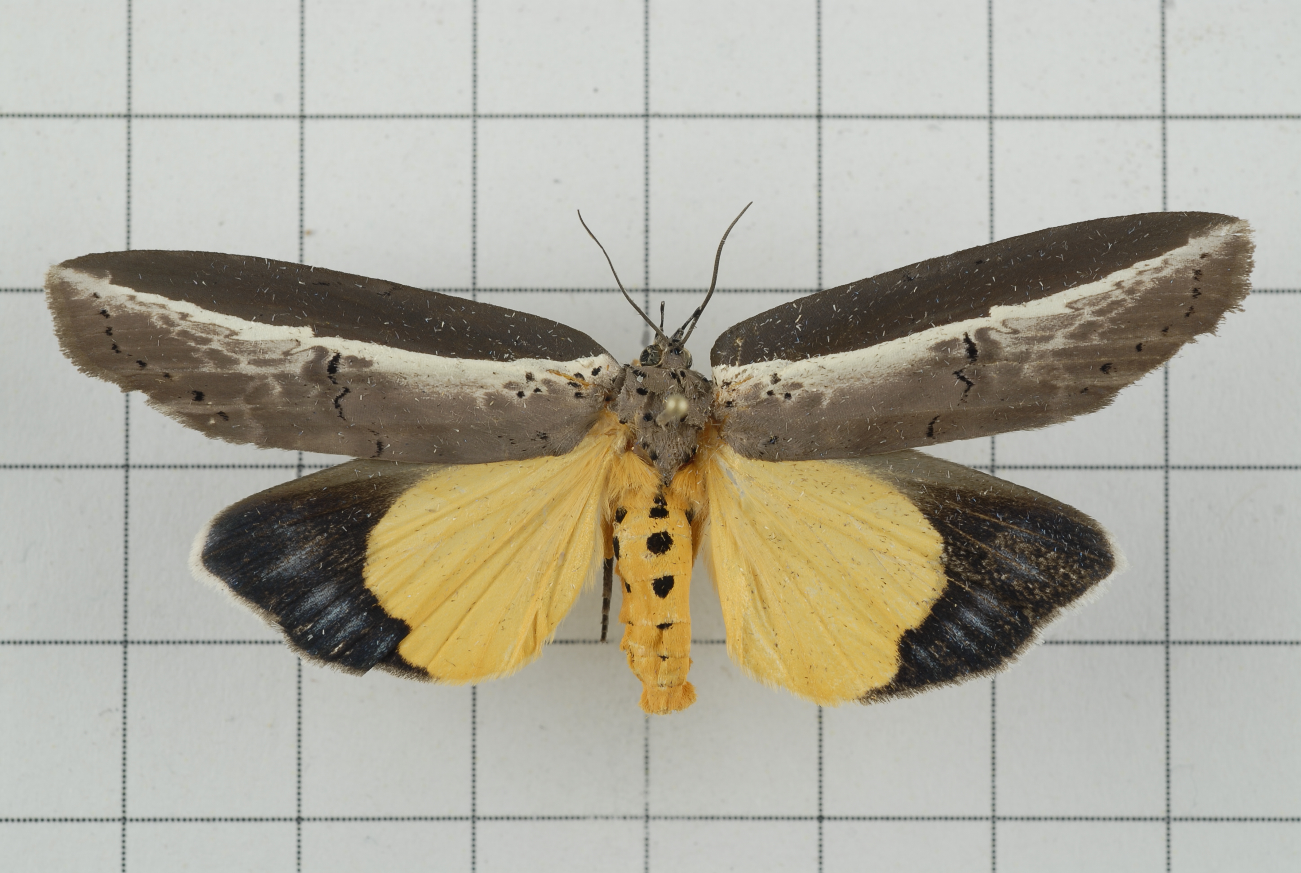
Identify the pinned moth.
Eligma narcissus
